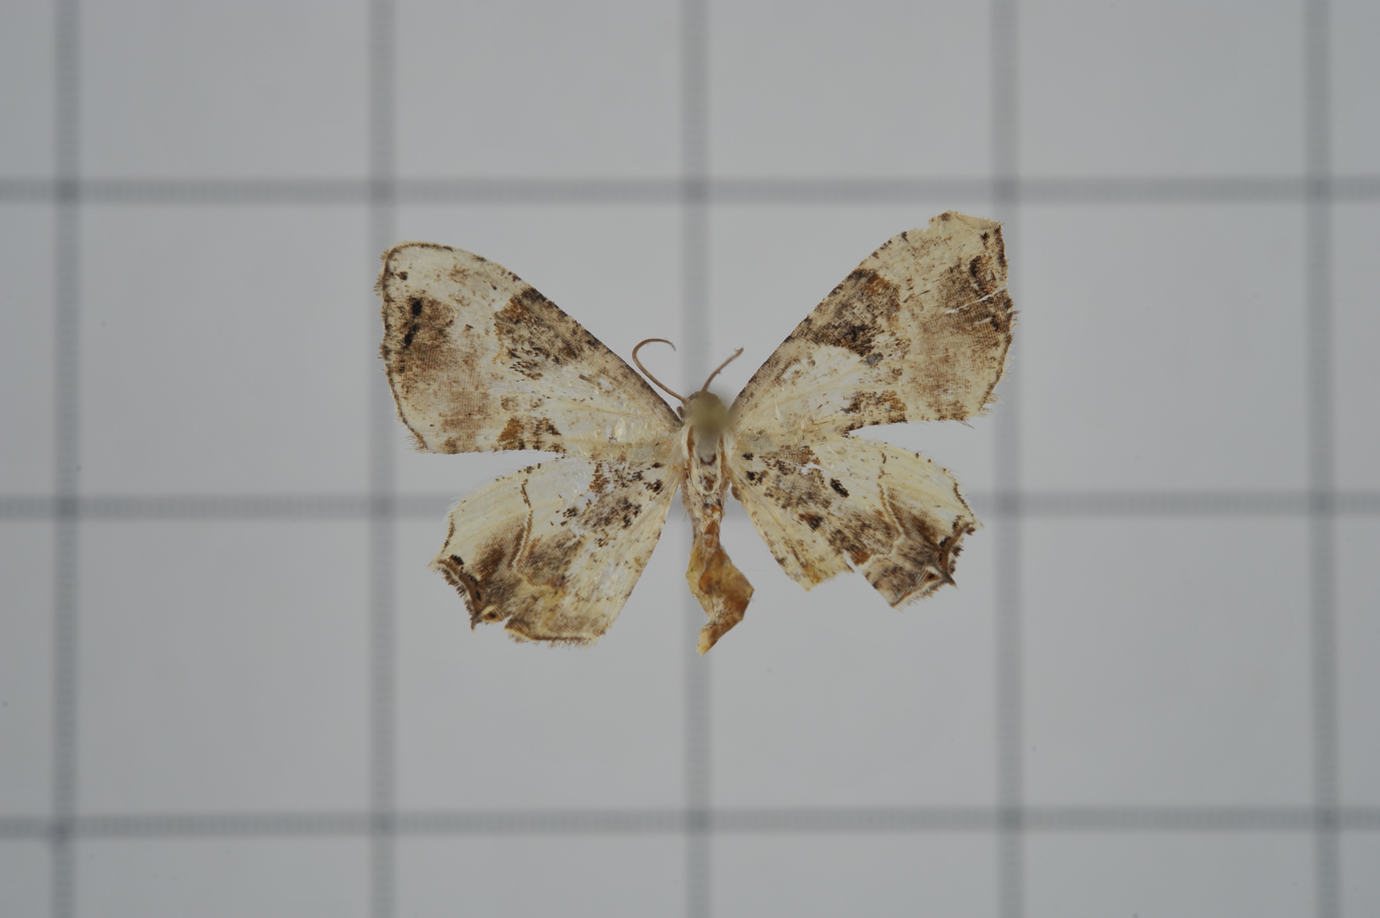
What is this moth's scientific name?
Oroplema plagifera
